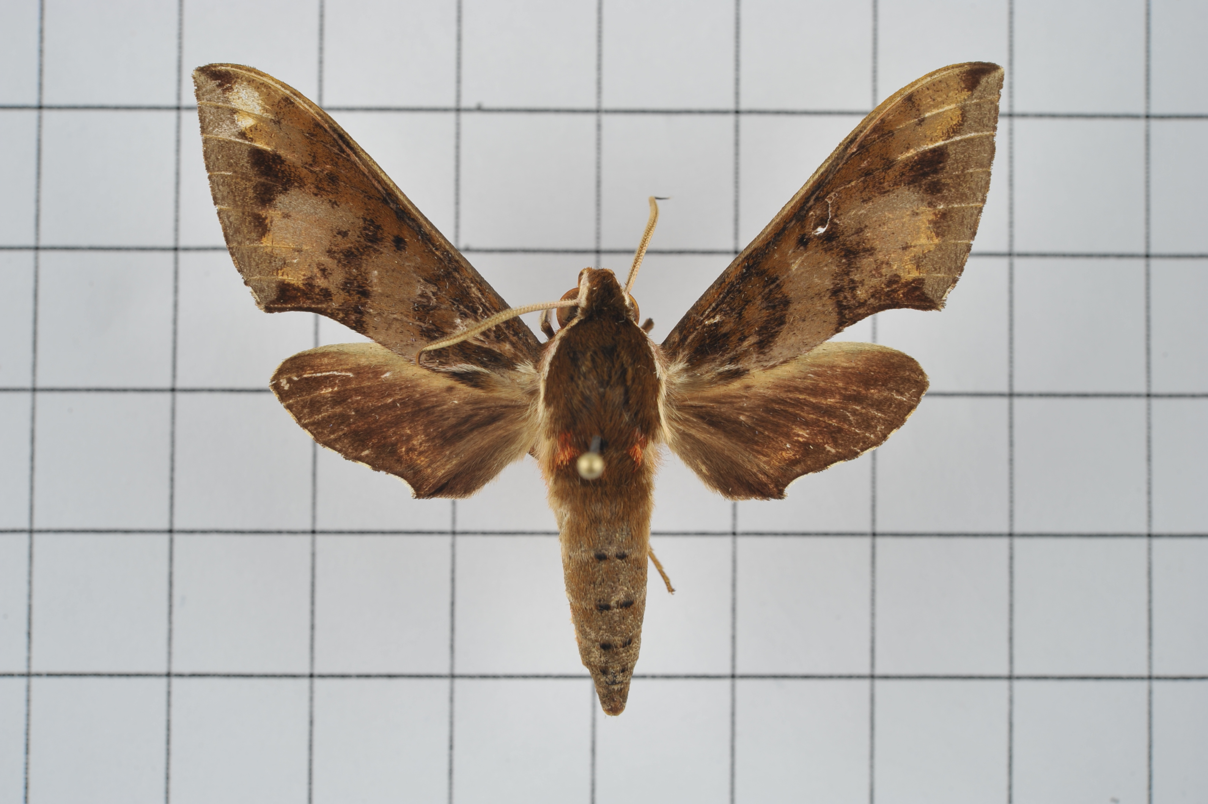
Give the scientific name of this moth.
Rhagastis binoculata
